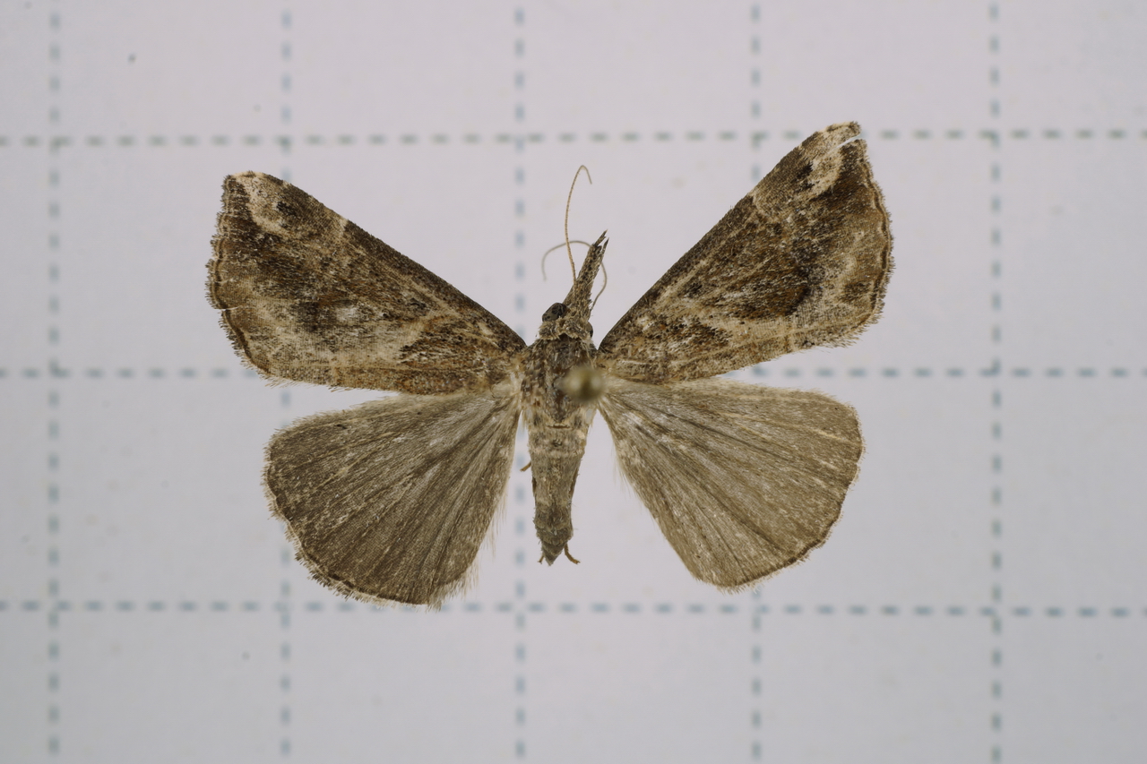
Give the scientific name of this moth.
Hypena kanshireiensis
